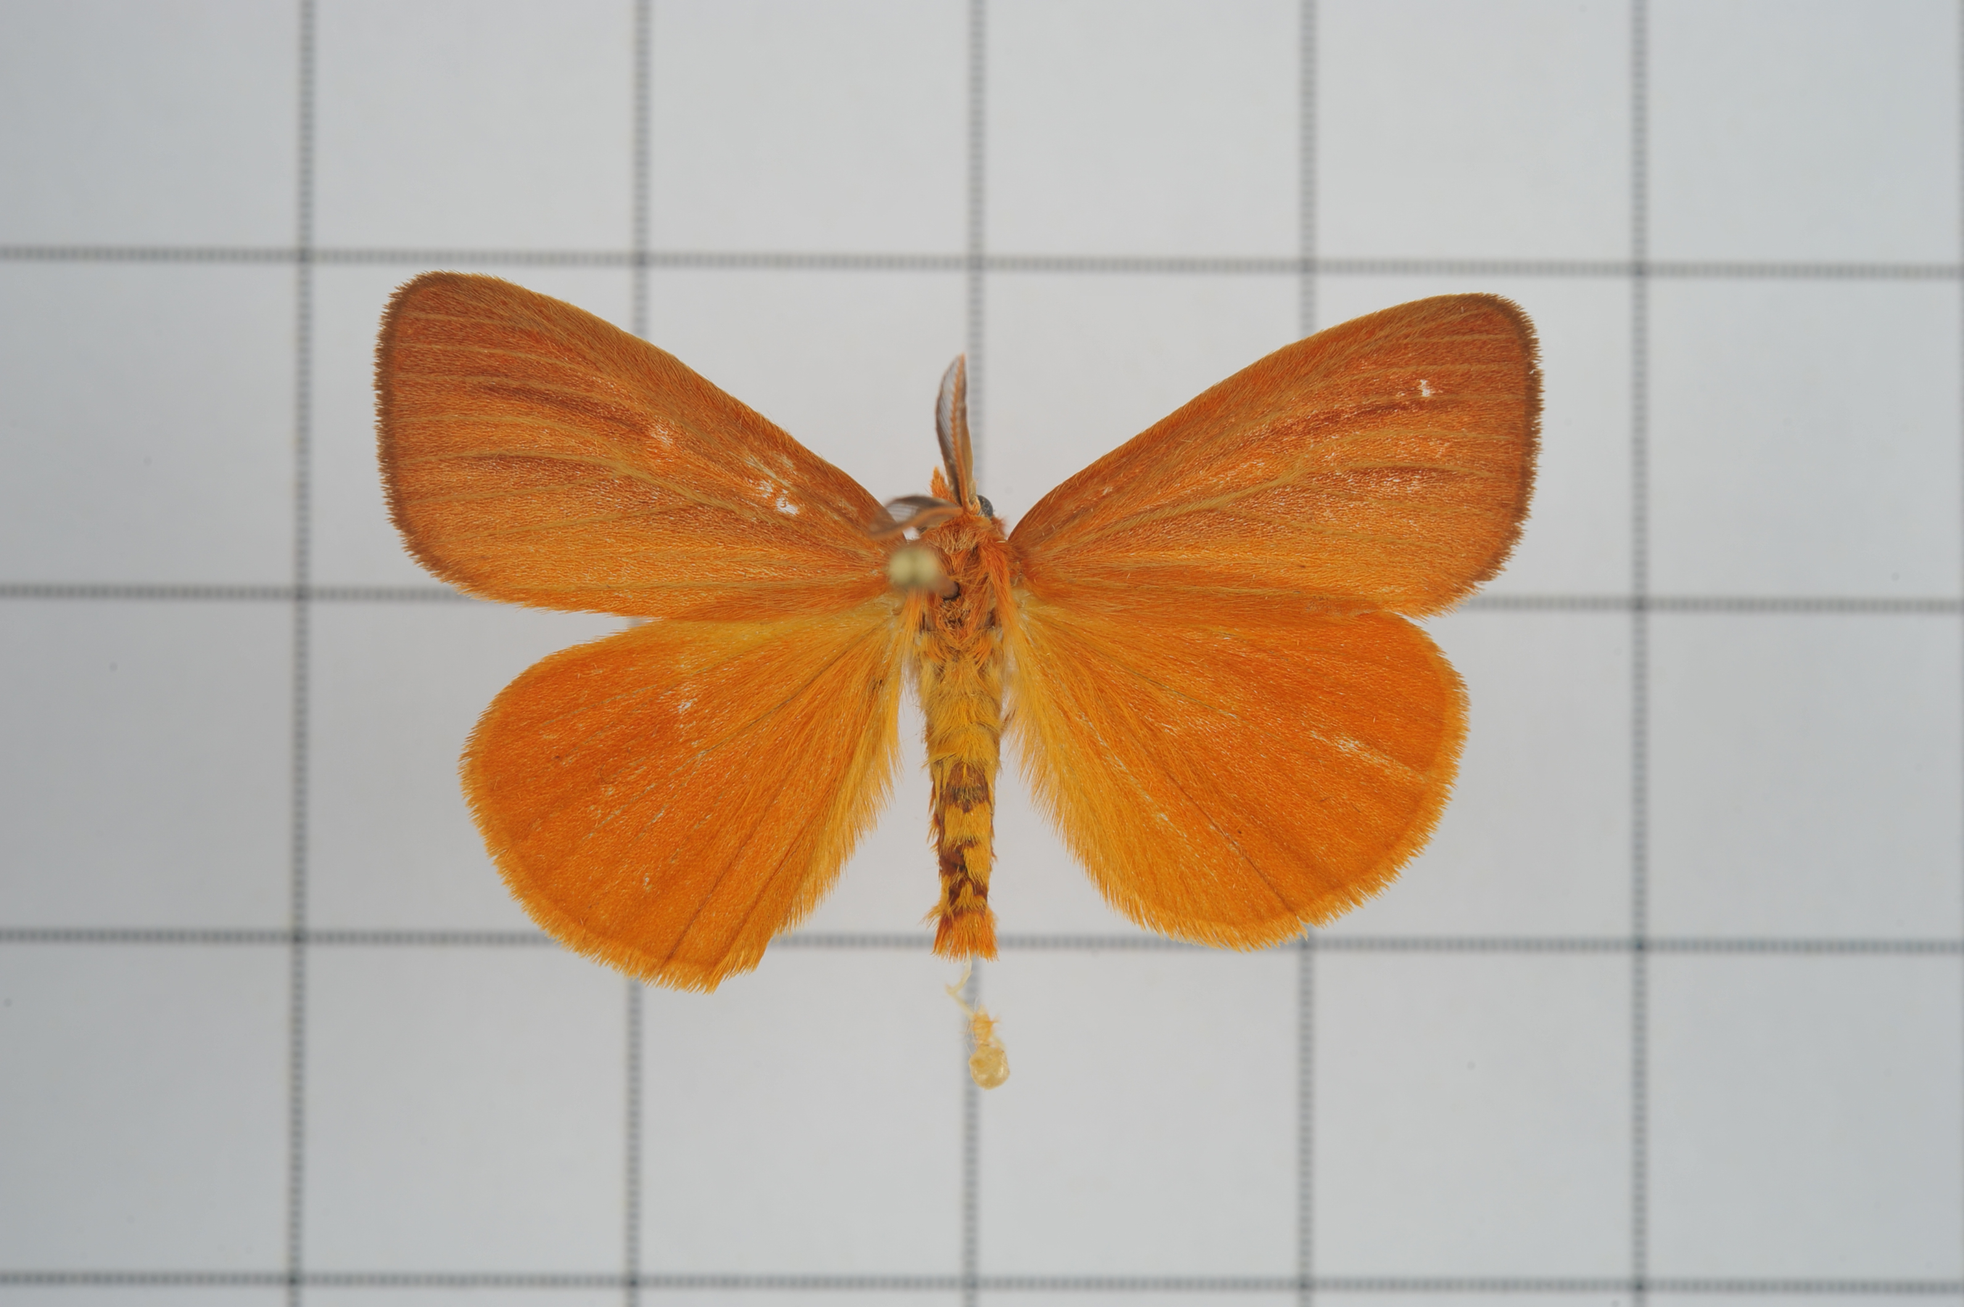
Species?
Pantana substrigosa
